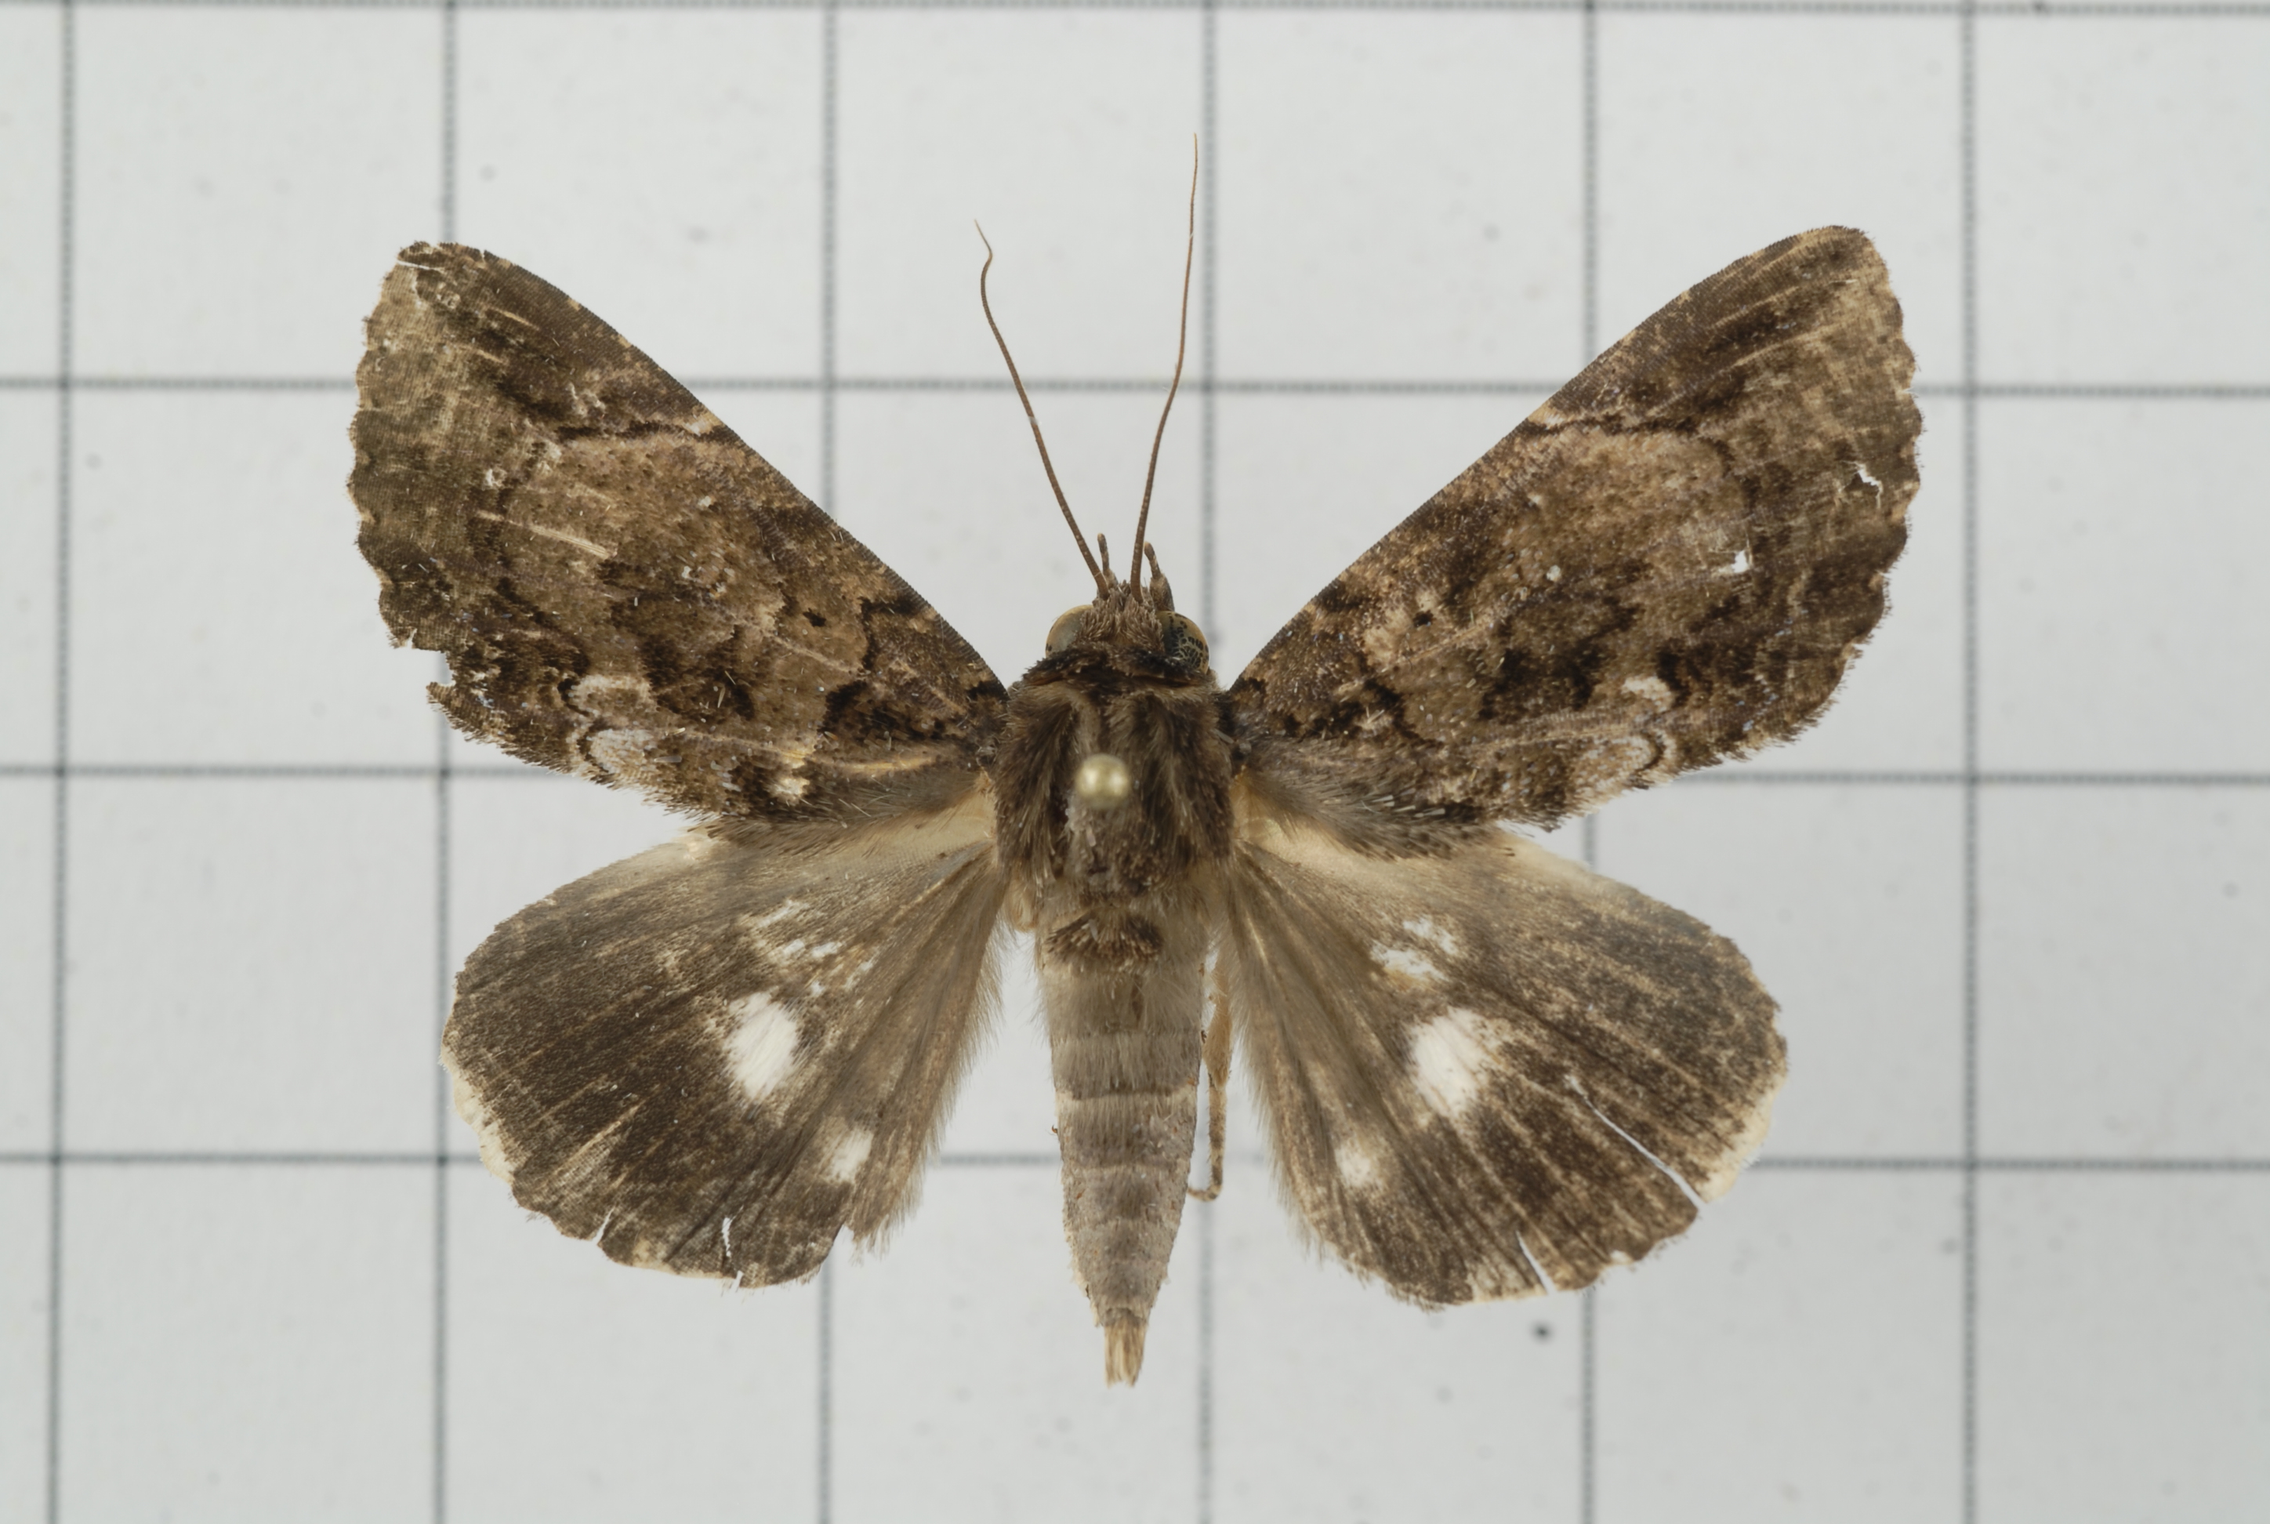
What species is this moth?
Ercheia cyllaria
